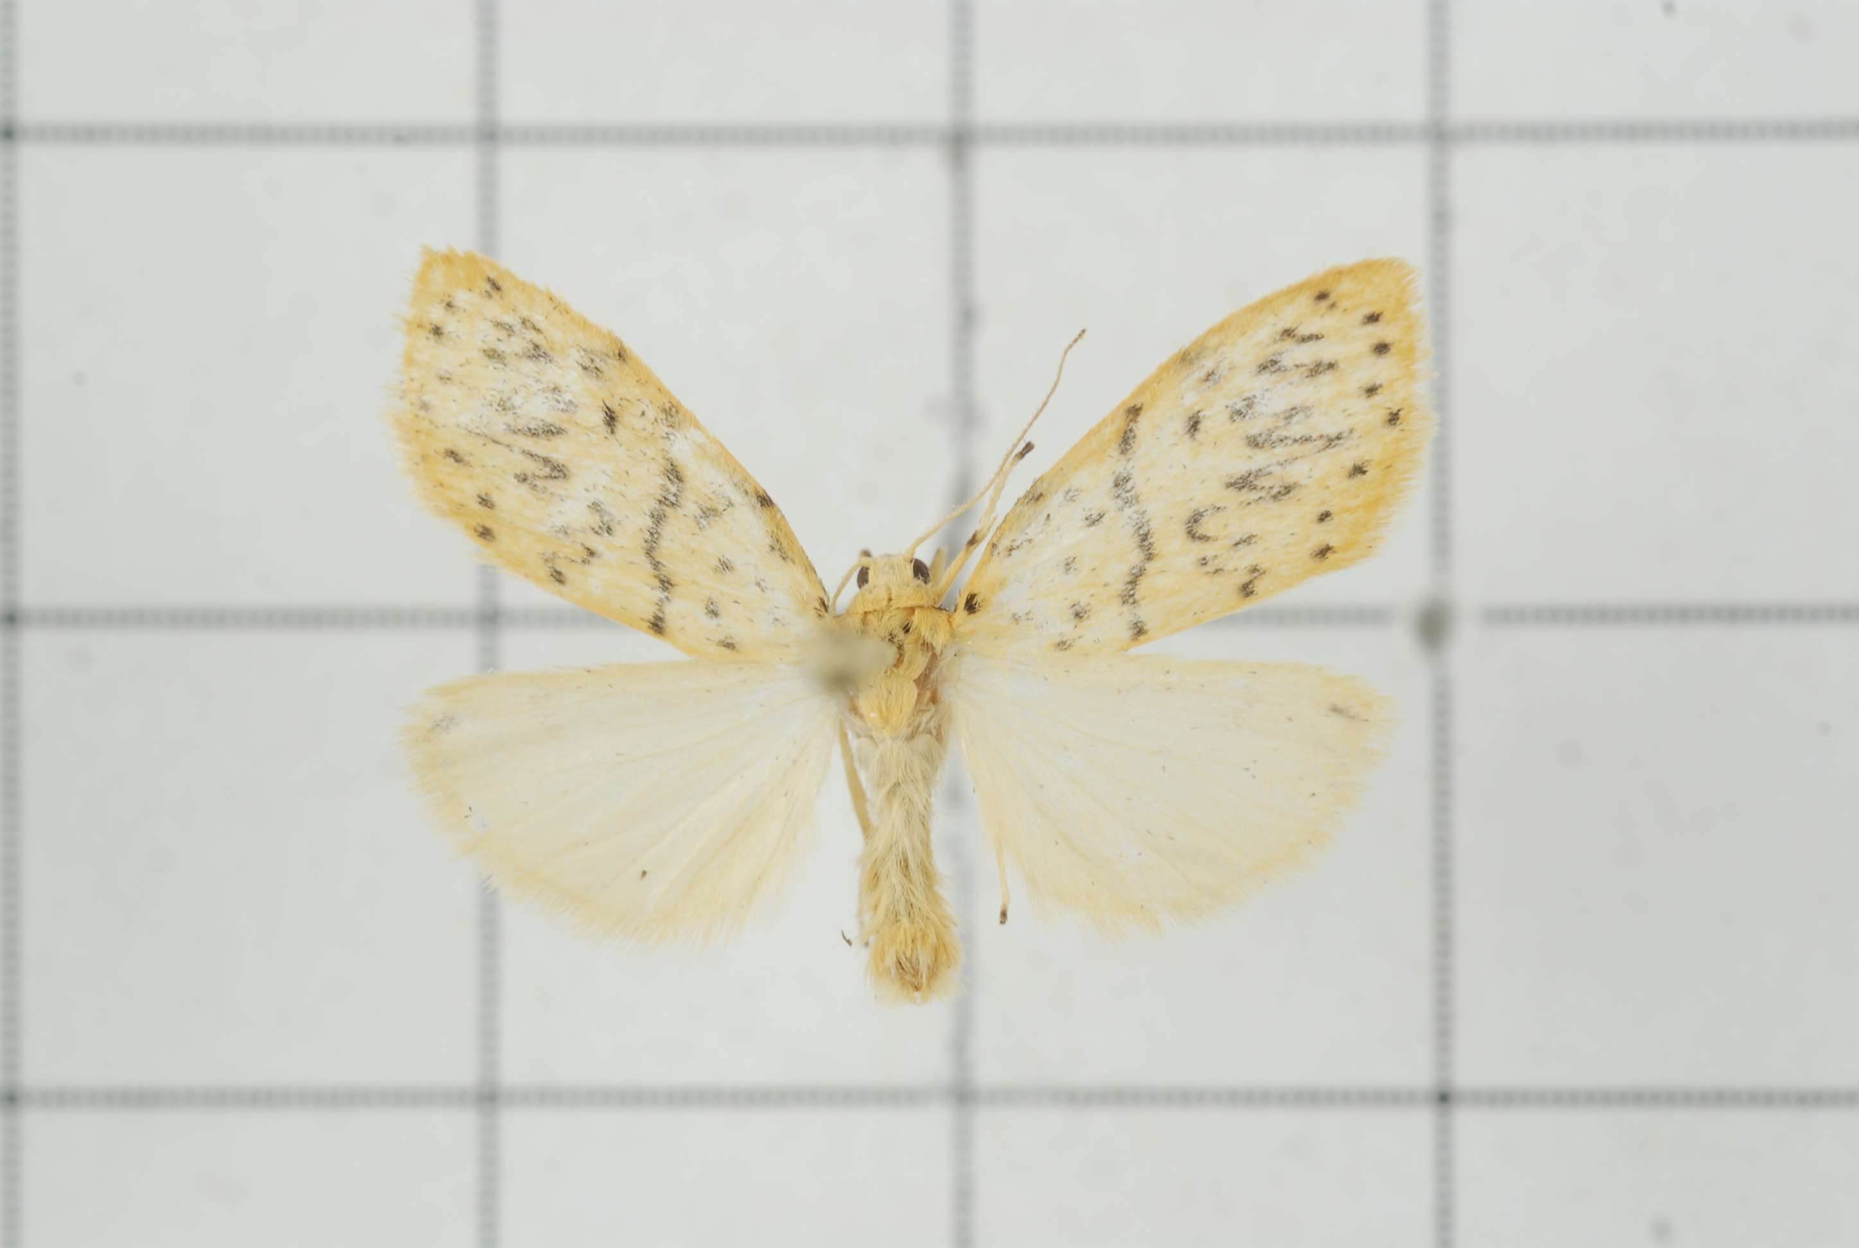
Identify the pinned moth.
Huangilene alikangiae alikangiae
